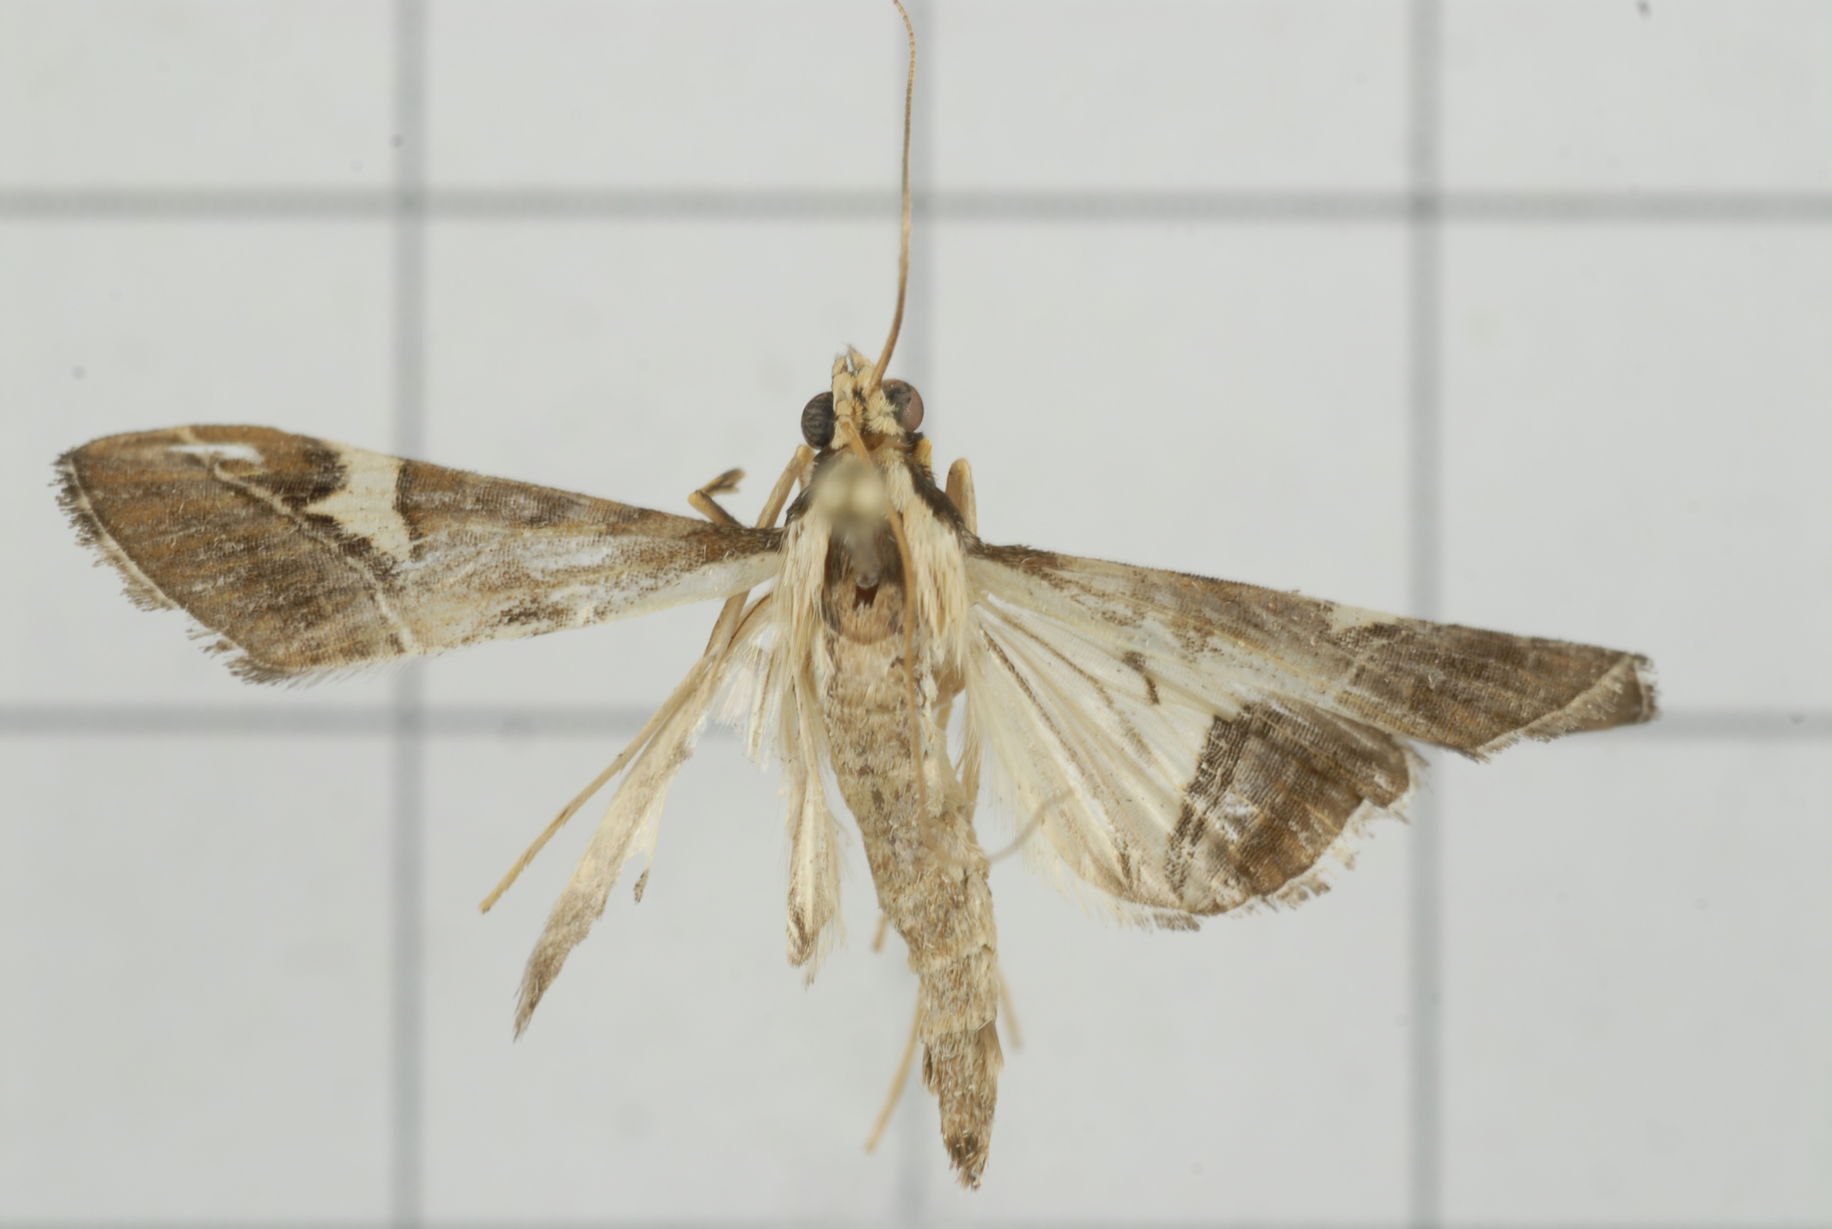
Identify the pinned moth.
Agrioglypta itysalis
